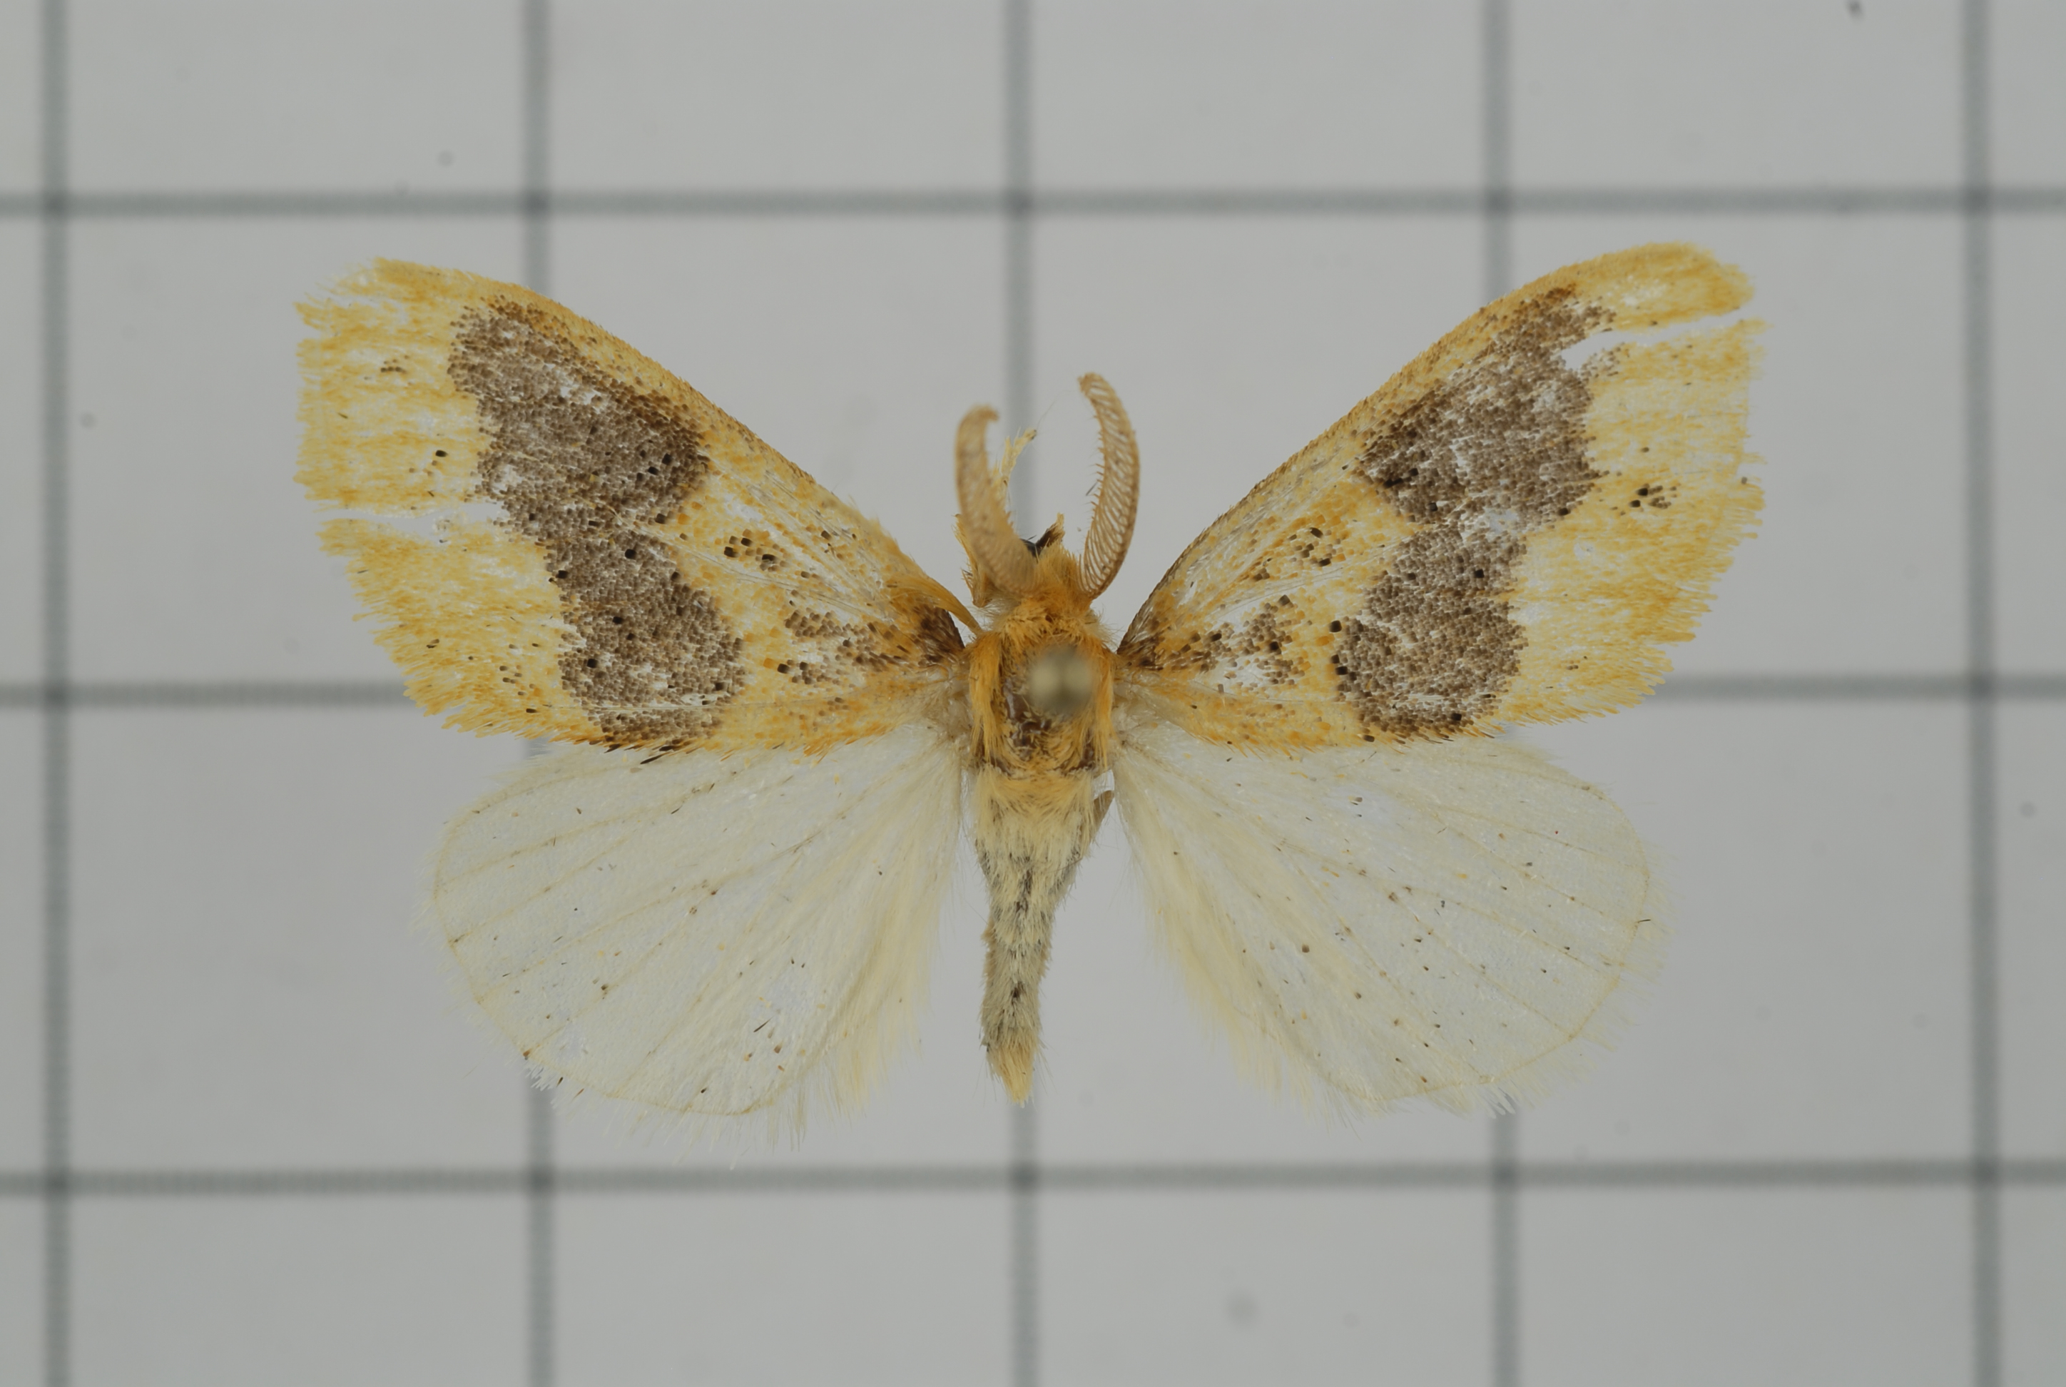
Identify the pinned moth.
Euproctis purpureofasciata
